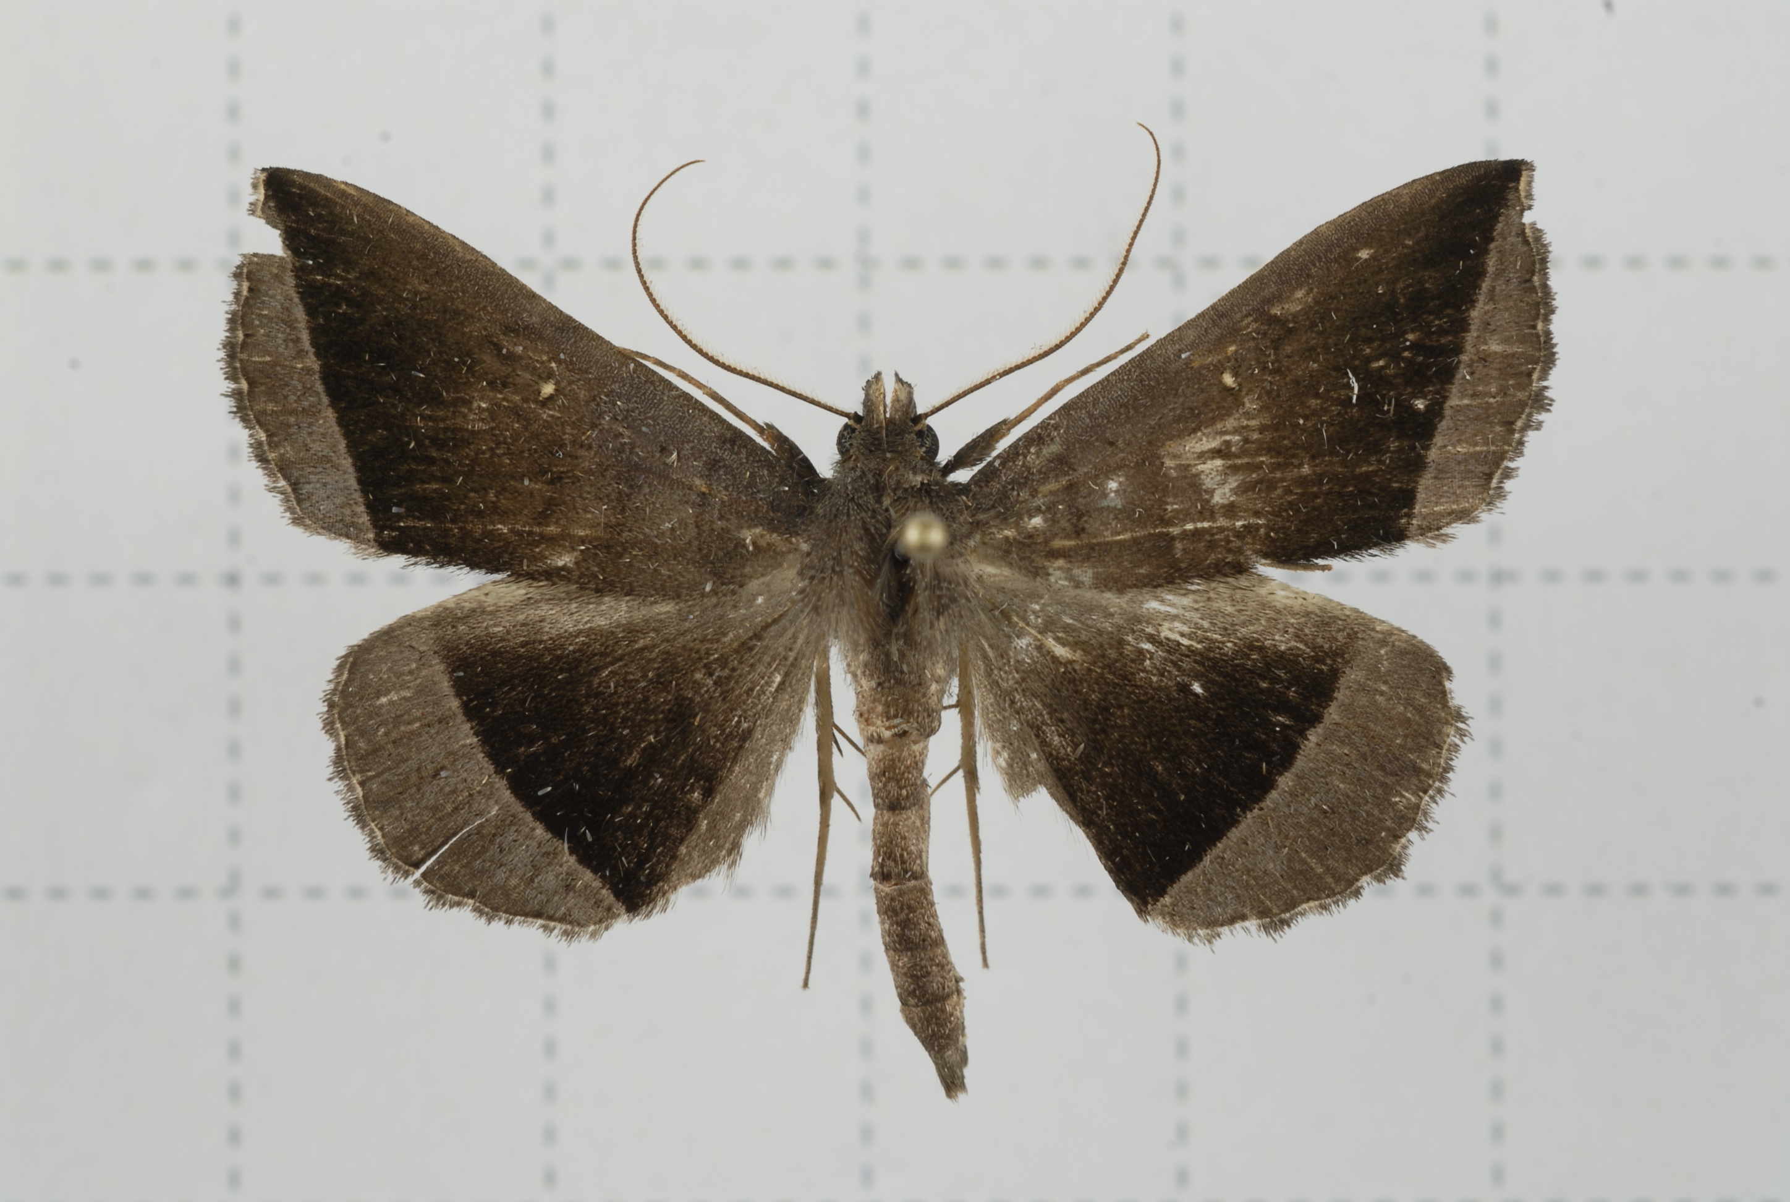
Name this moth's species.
Hadennia hisbonalis
